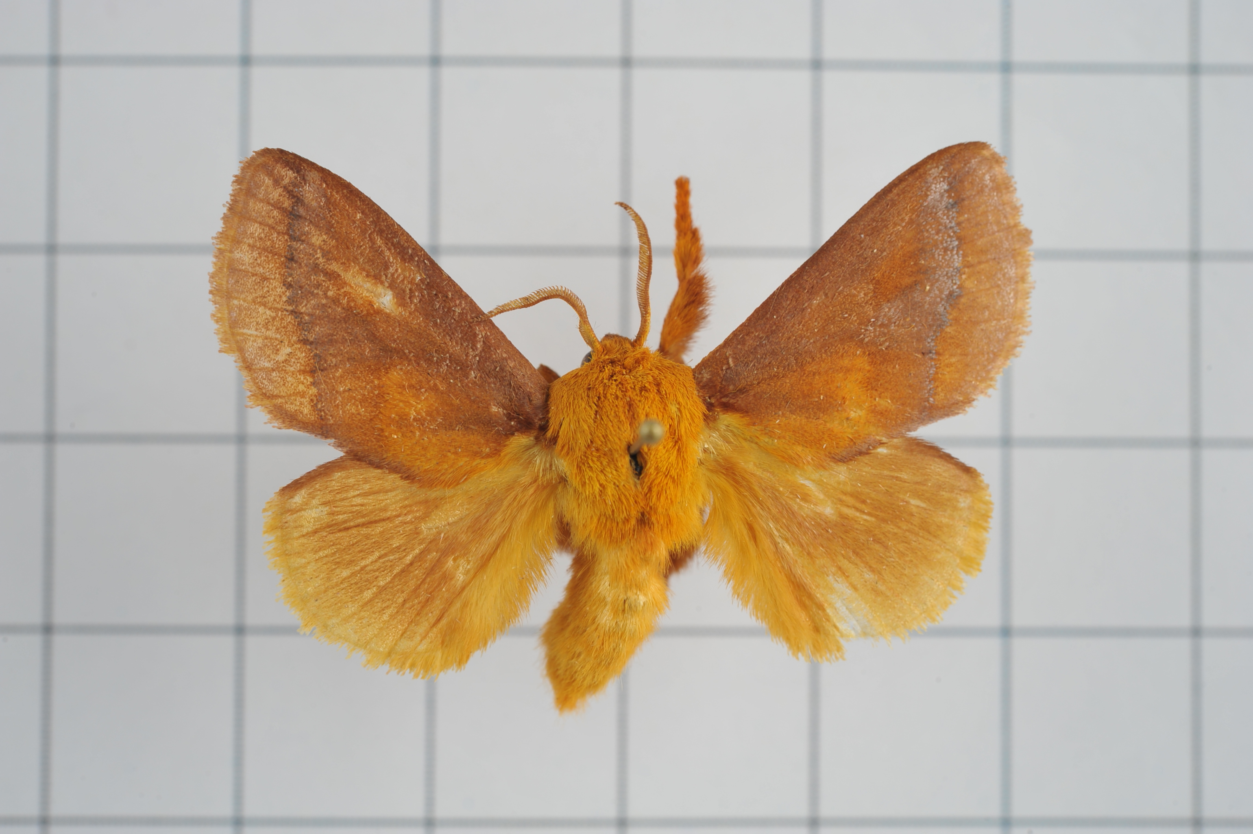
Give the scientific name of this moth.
Narosoideus flavidorsalis
